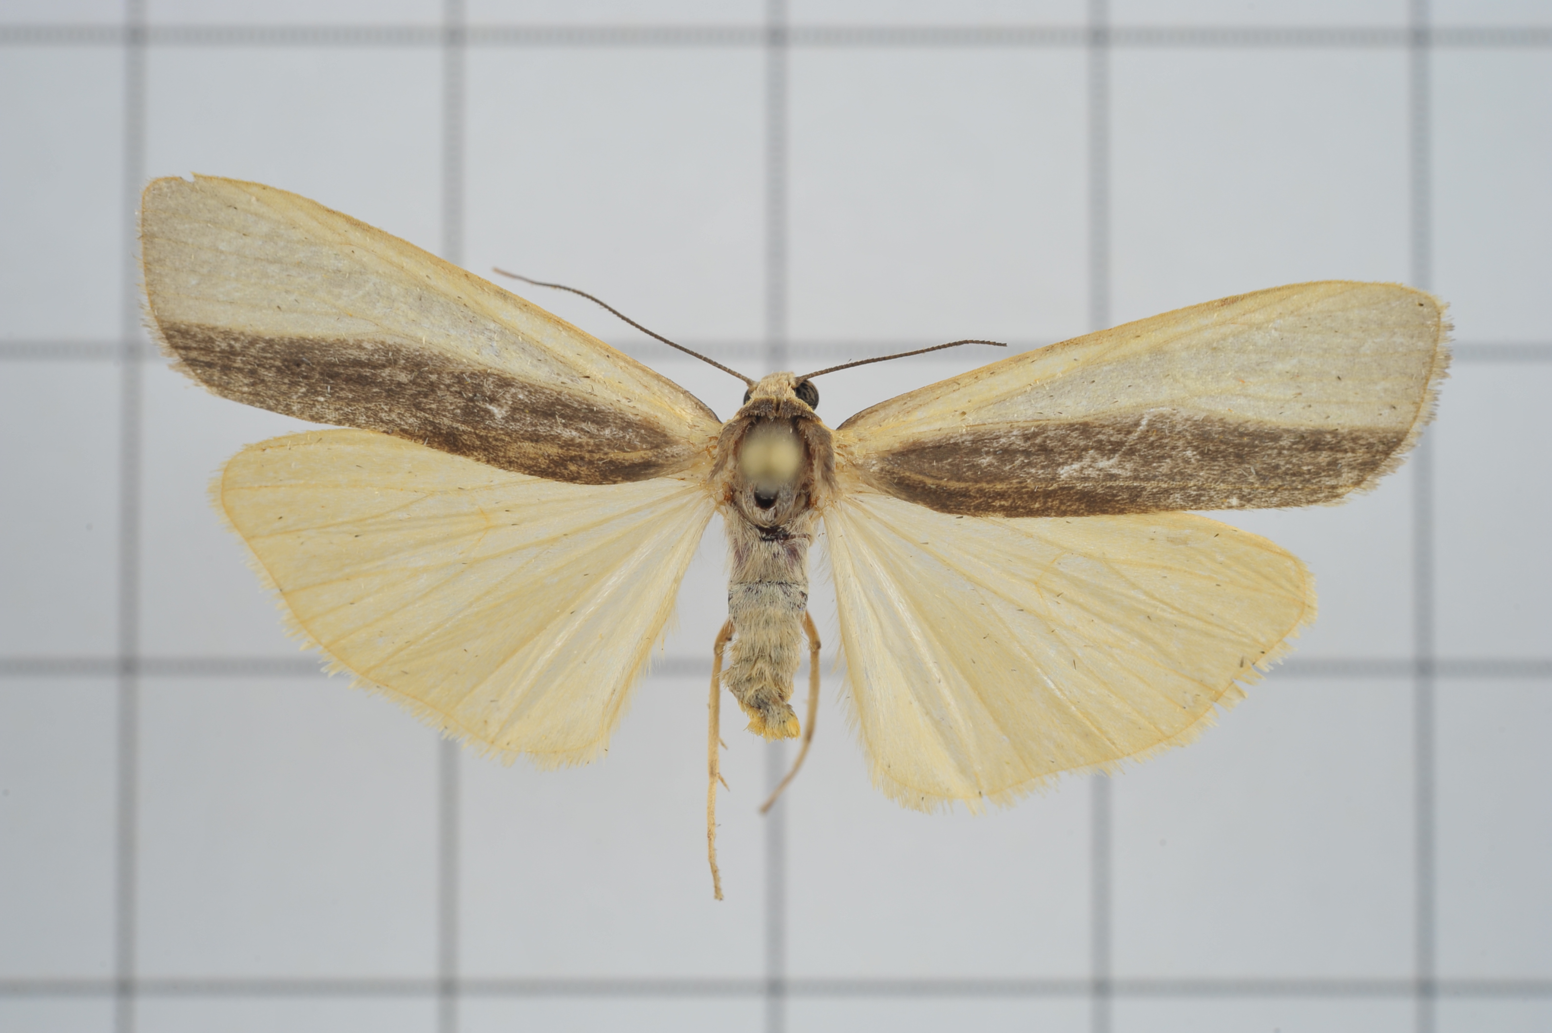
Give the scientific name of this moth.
Hesudra divisa
